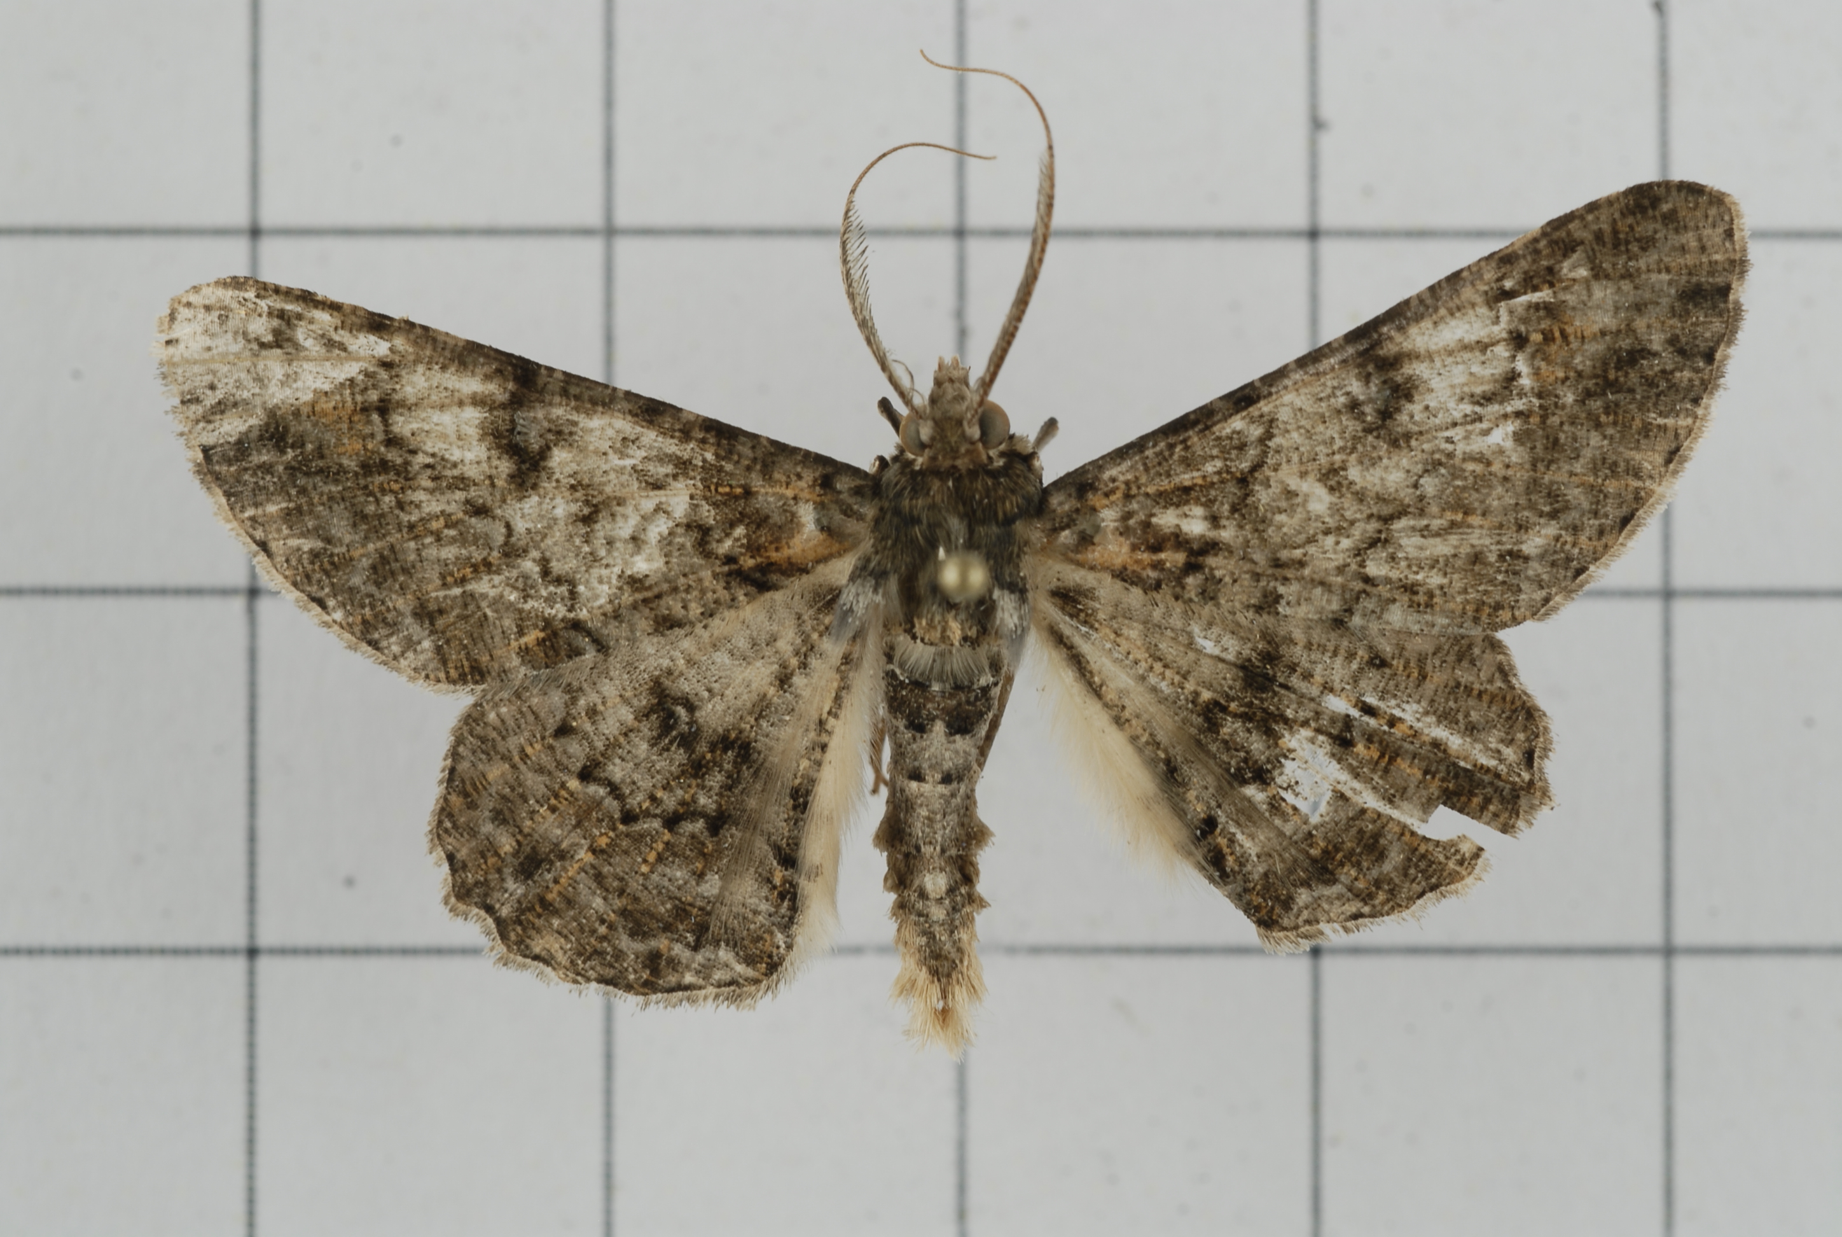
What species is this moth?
Cleora alienaria
